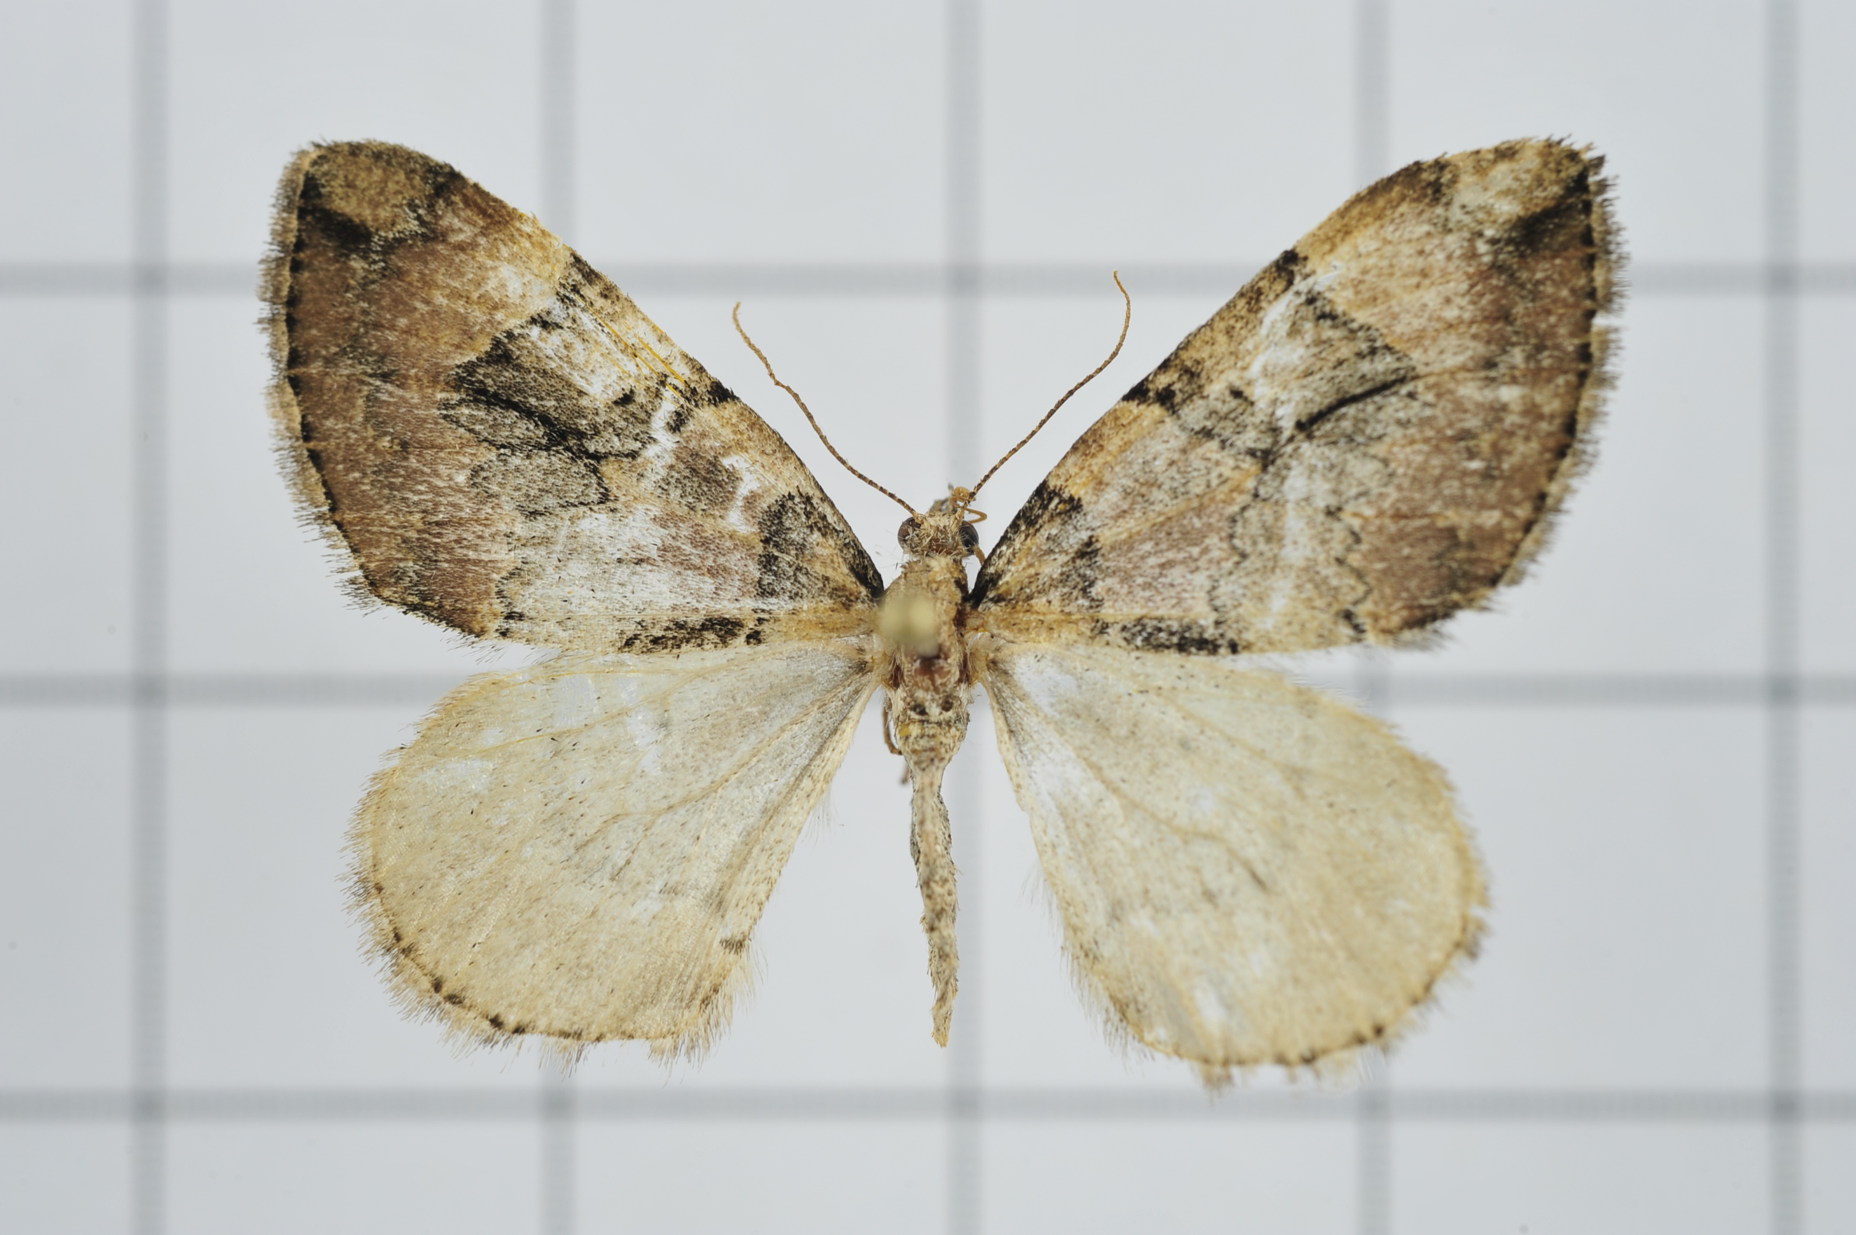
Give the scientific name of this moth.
Pennithera manifesta
